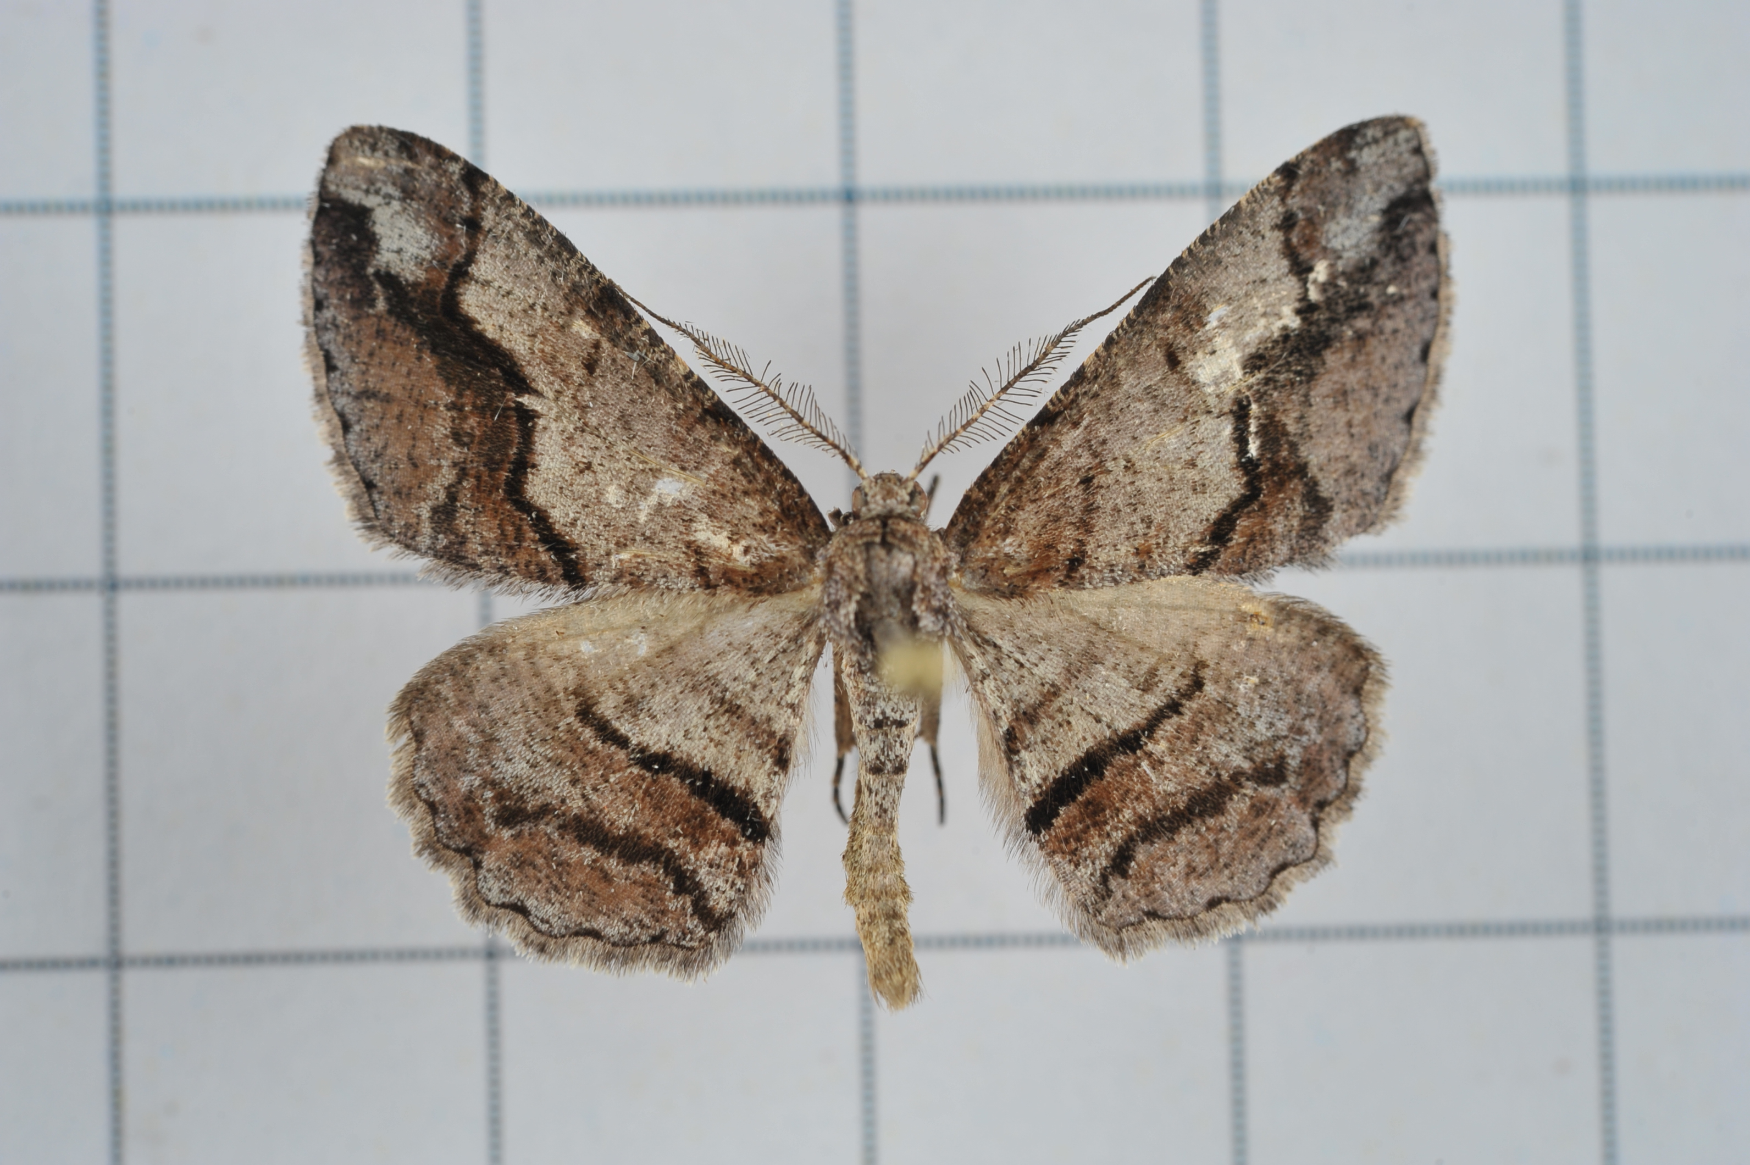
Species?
Rikiosatoa mavi
